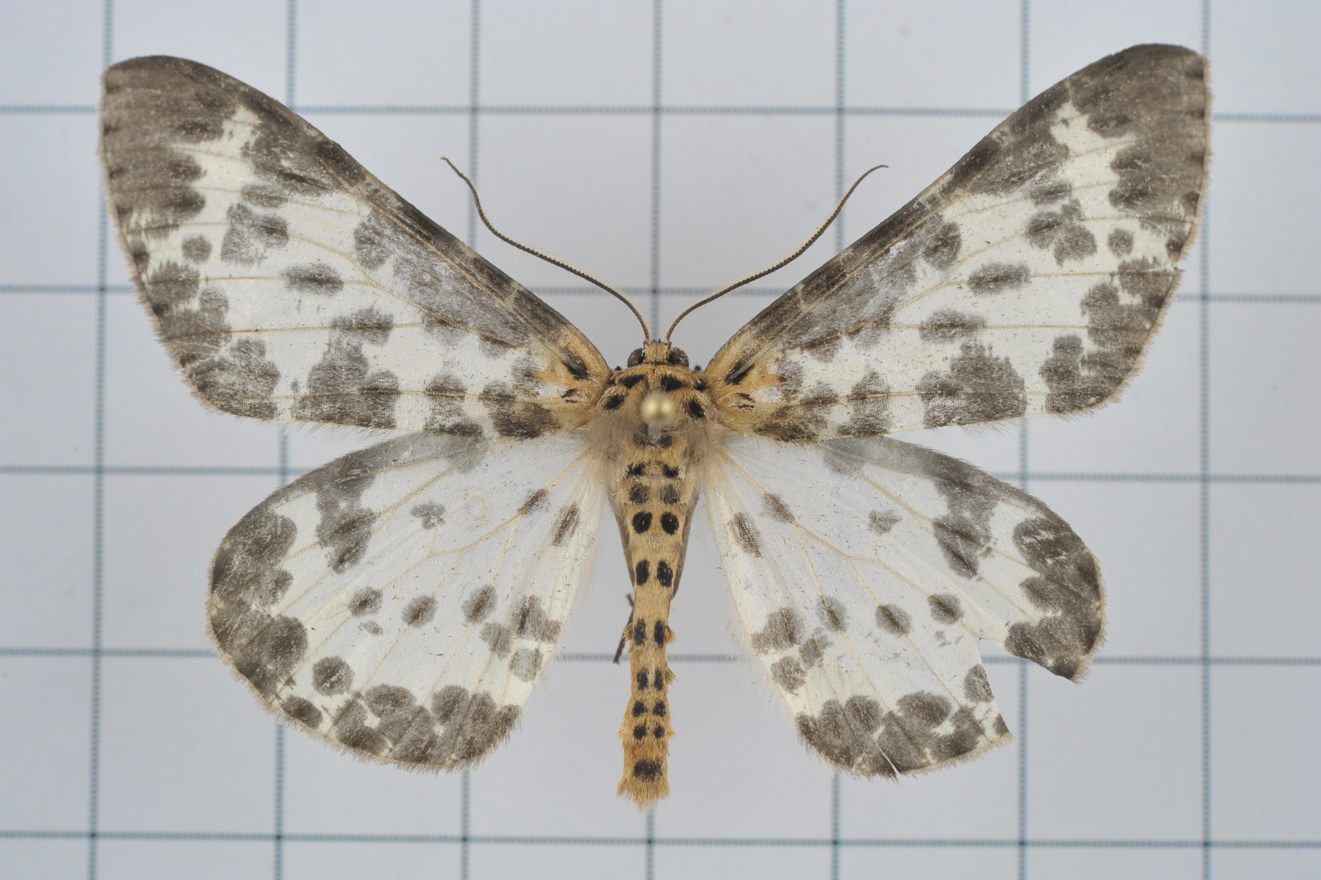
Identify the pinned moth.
Percnia luridaria nominoneura
